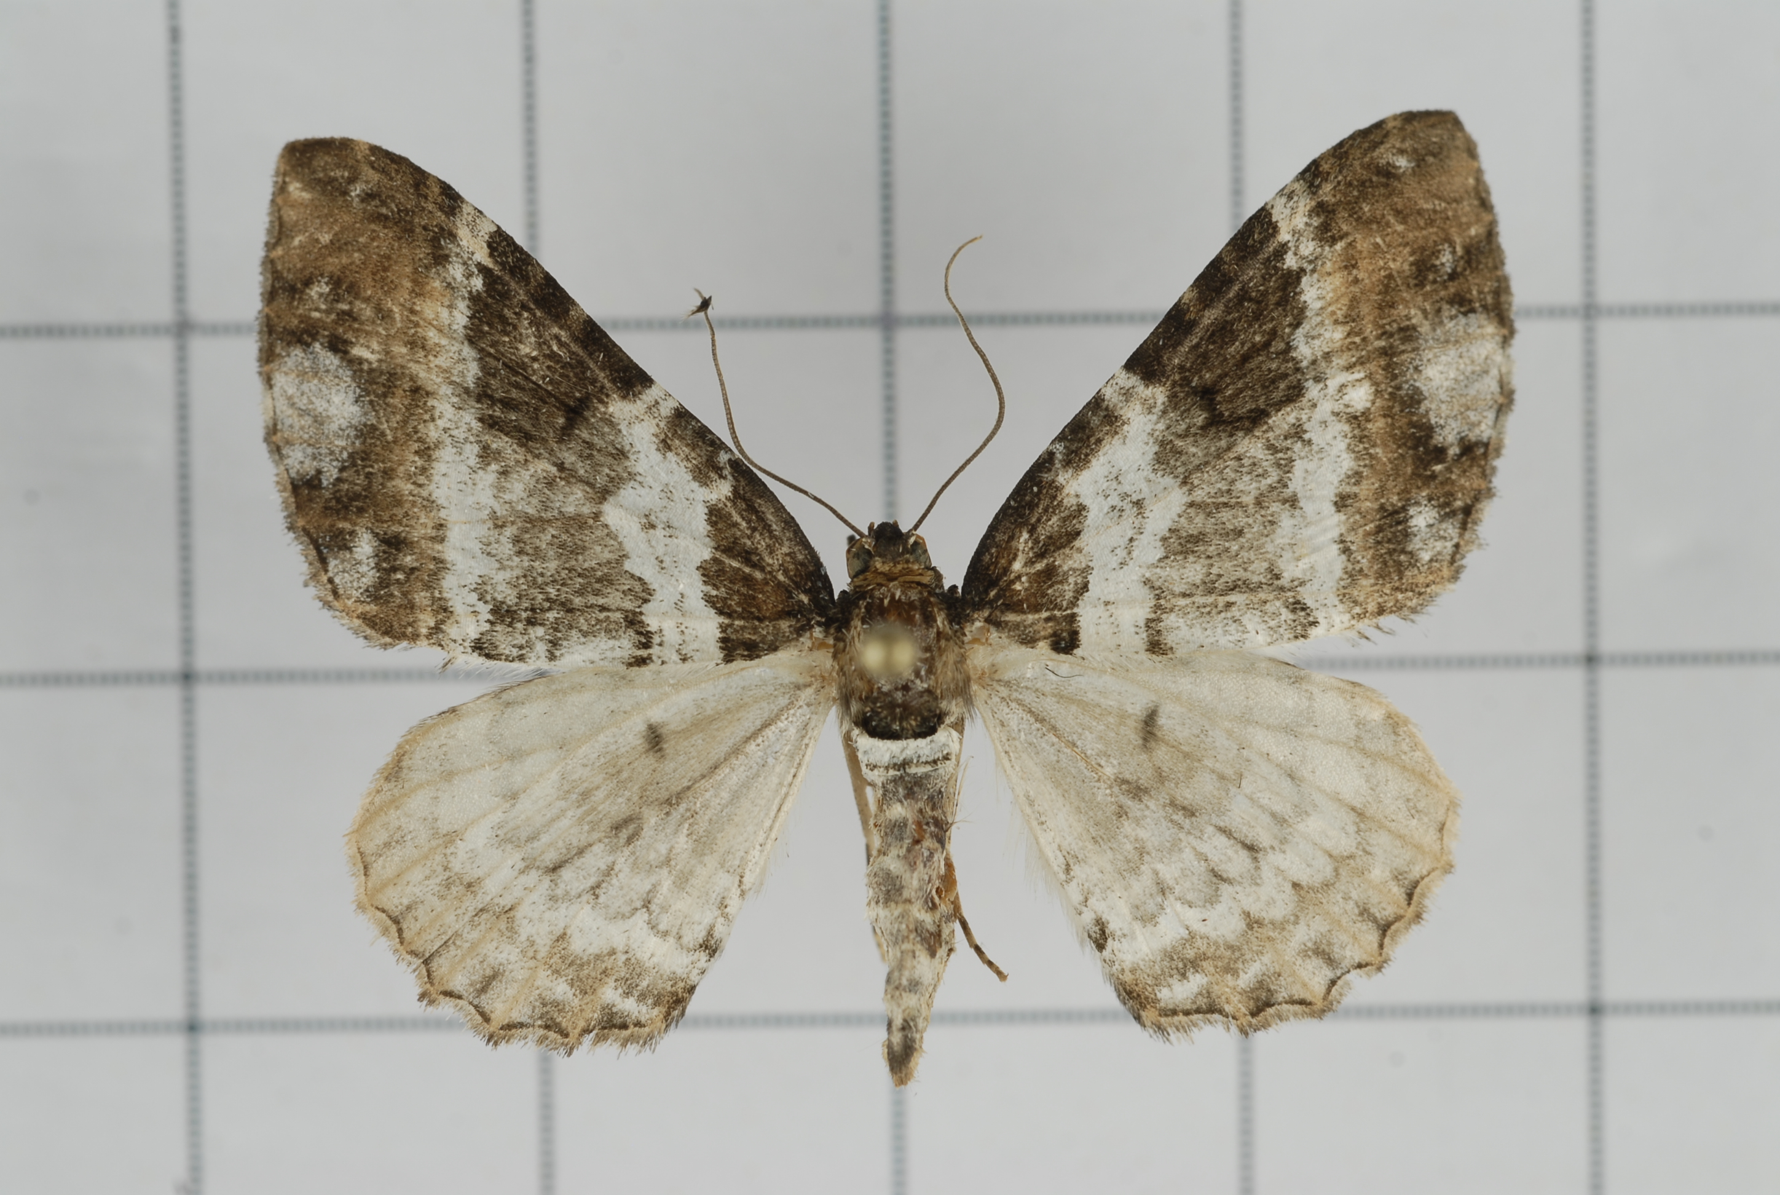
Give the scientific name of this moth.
Mocis undata
